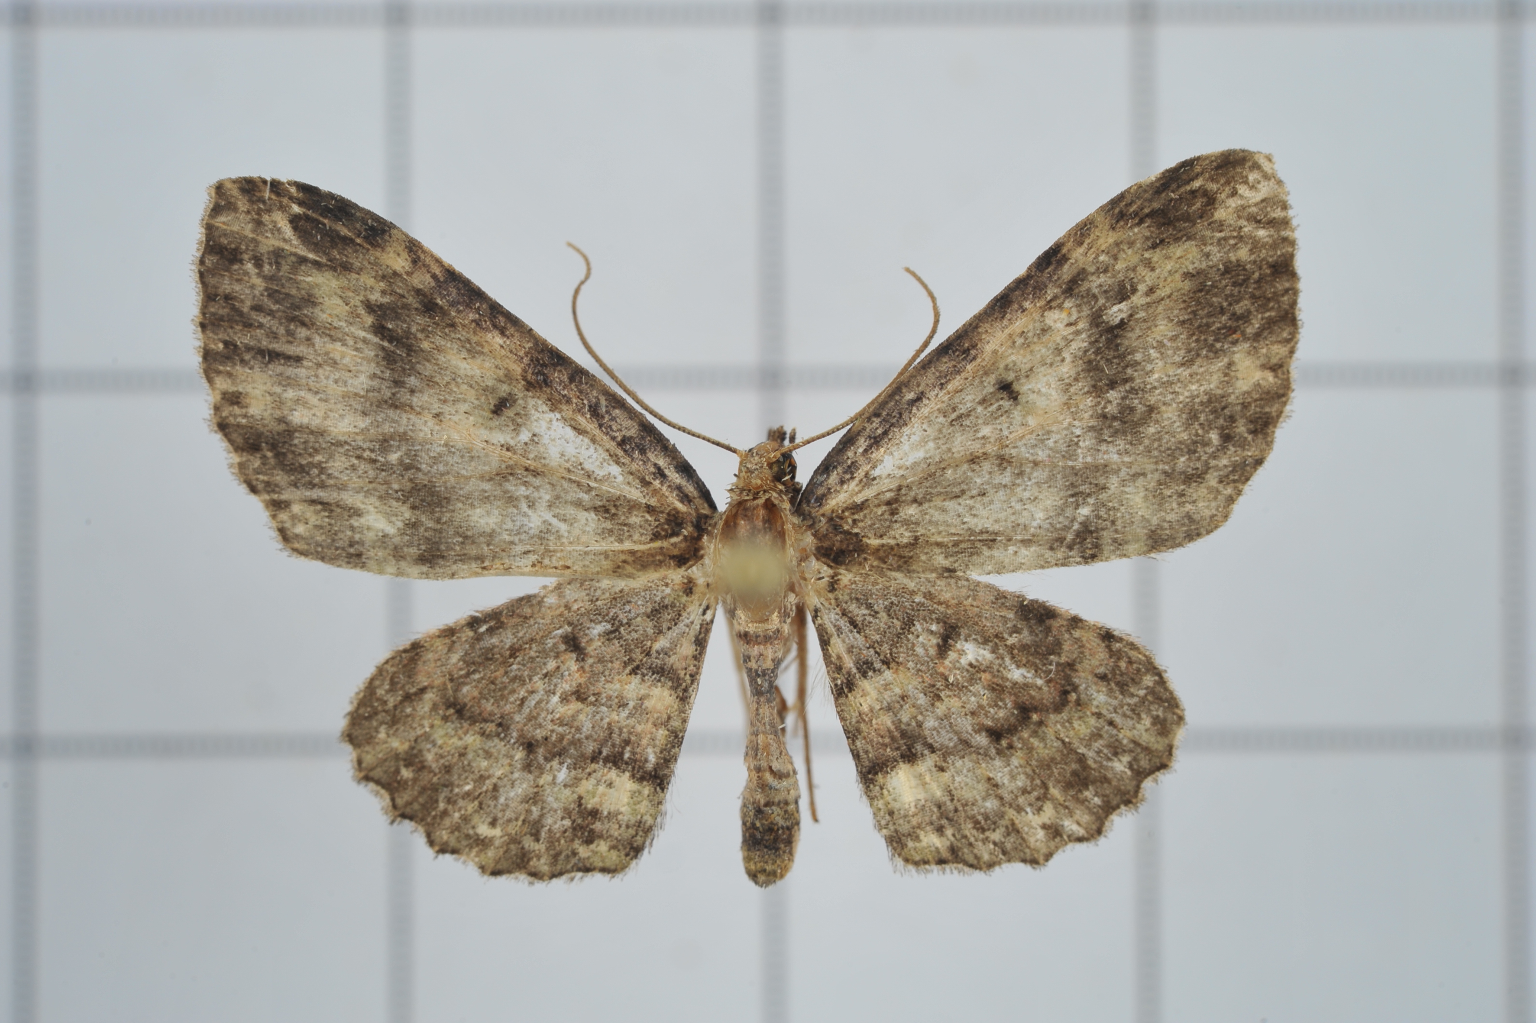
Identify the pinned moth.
Pseudocollix hyperythra catalalia
